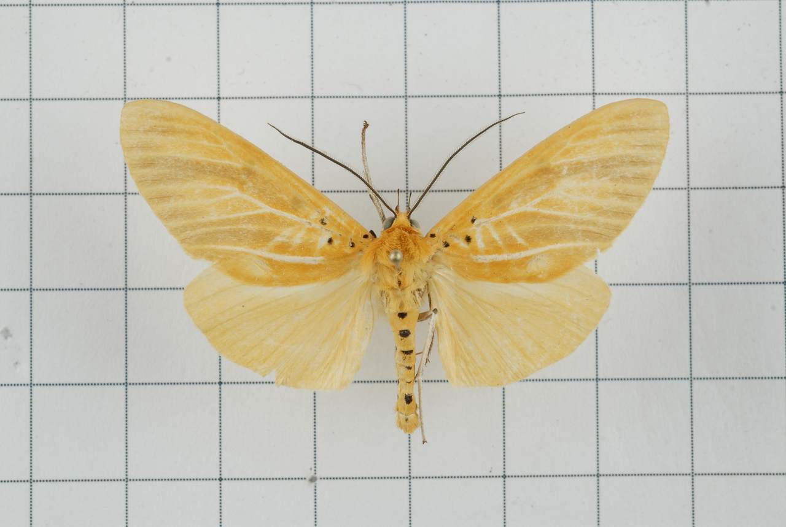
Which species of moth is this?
Asota egens confinis
